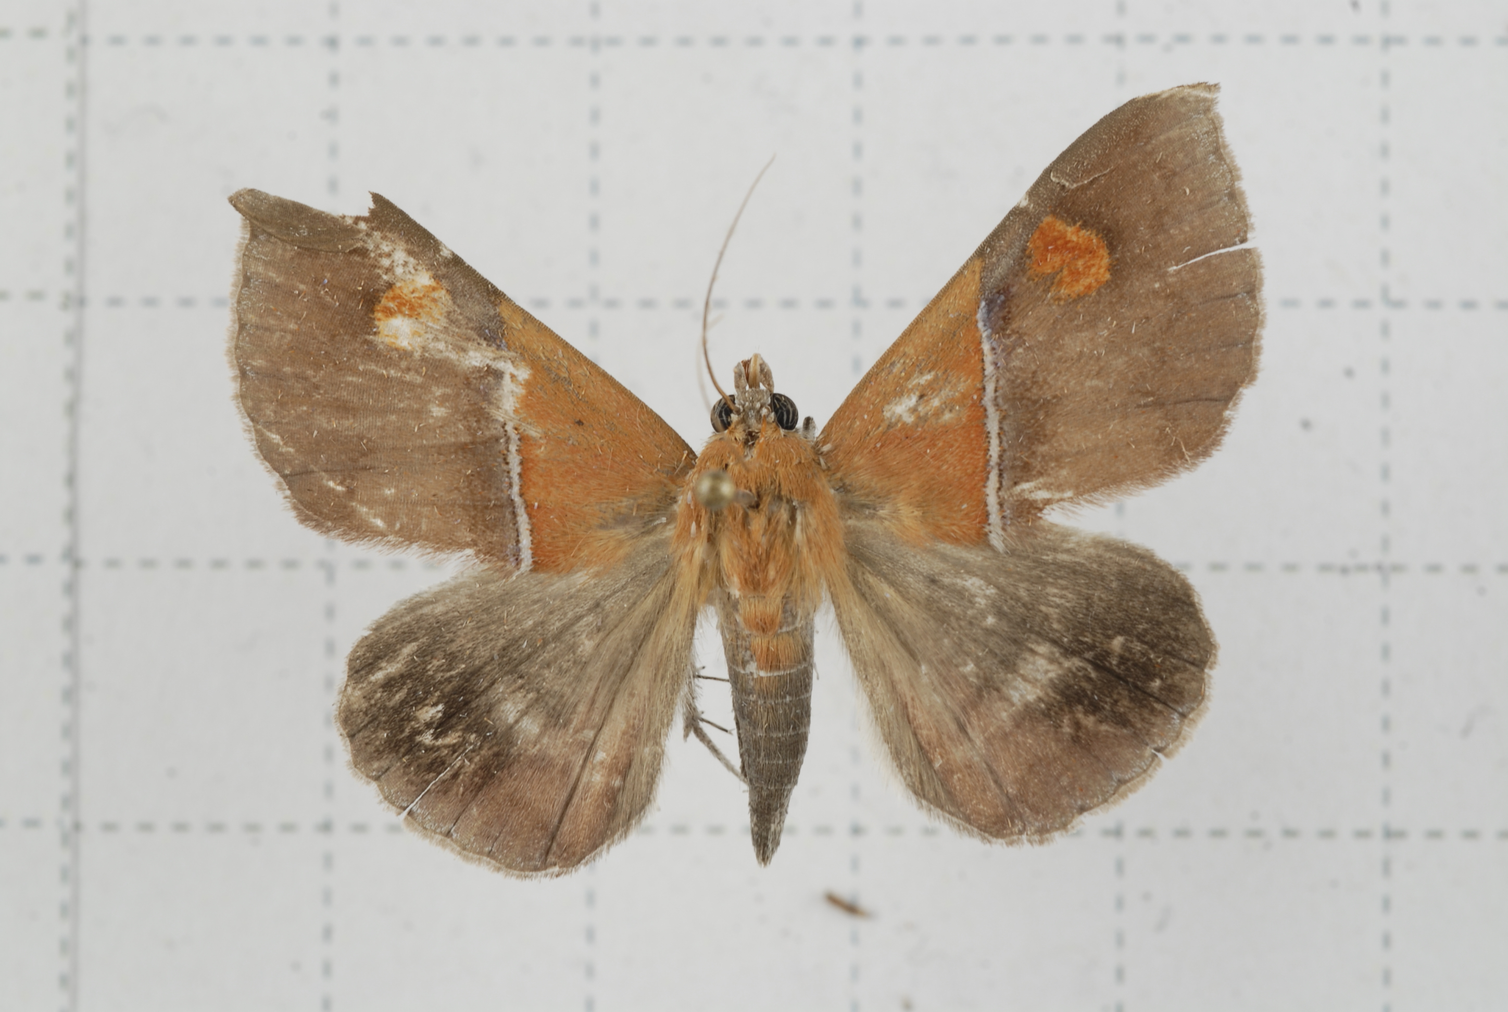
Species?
Sympis rufibasis
